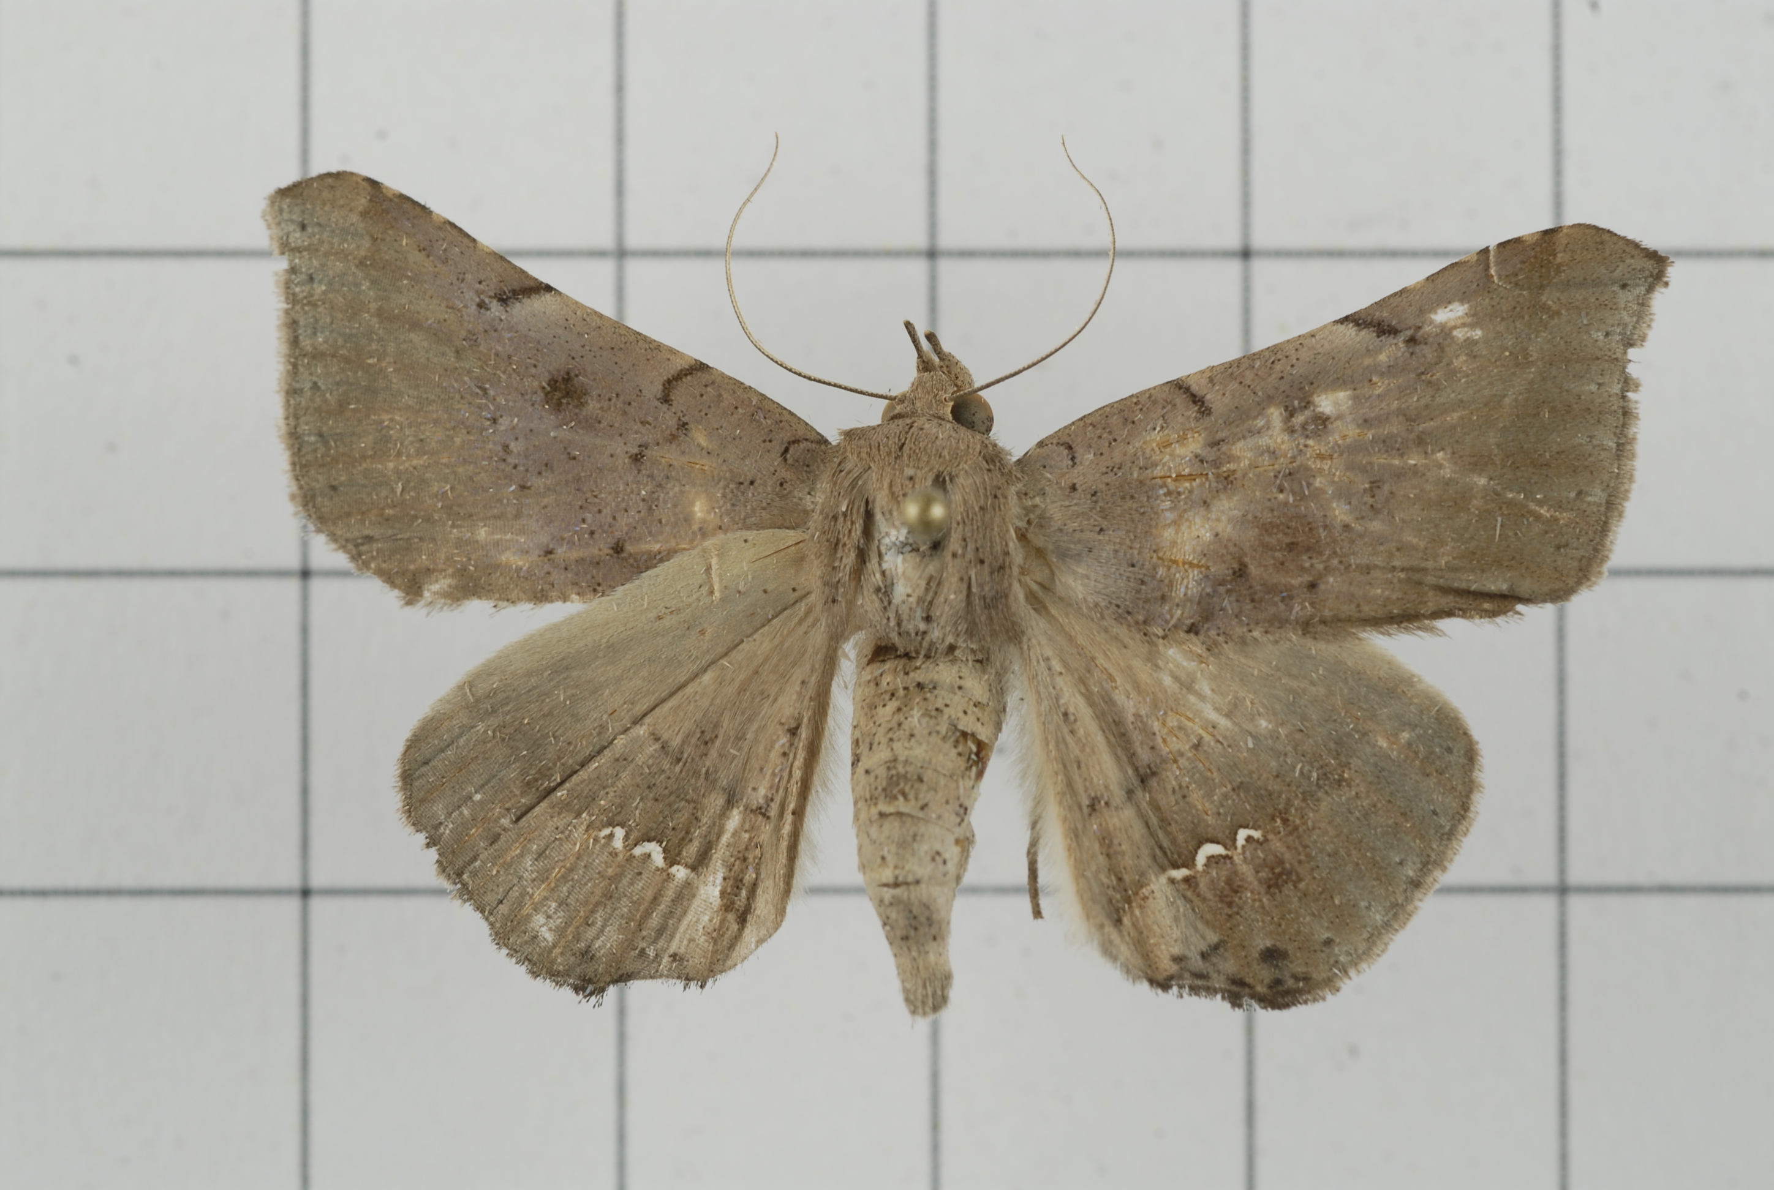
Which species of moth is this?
Macaldenia palumba
